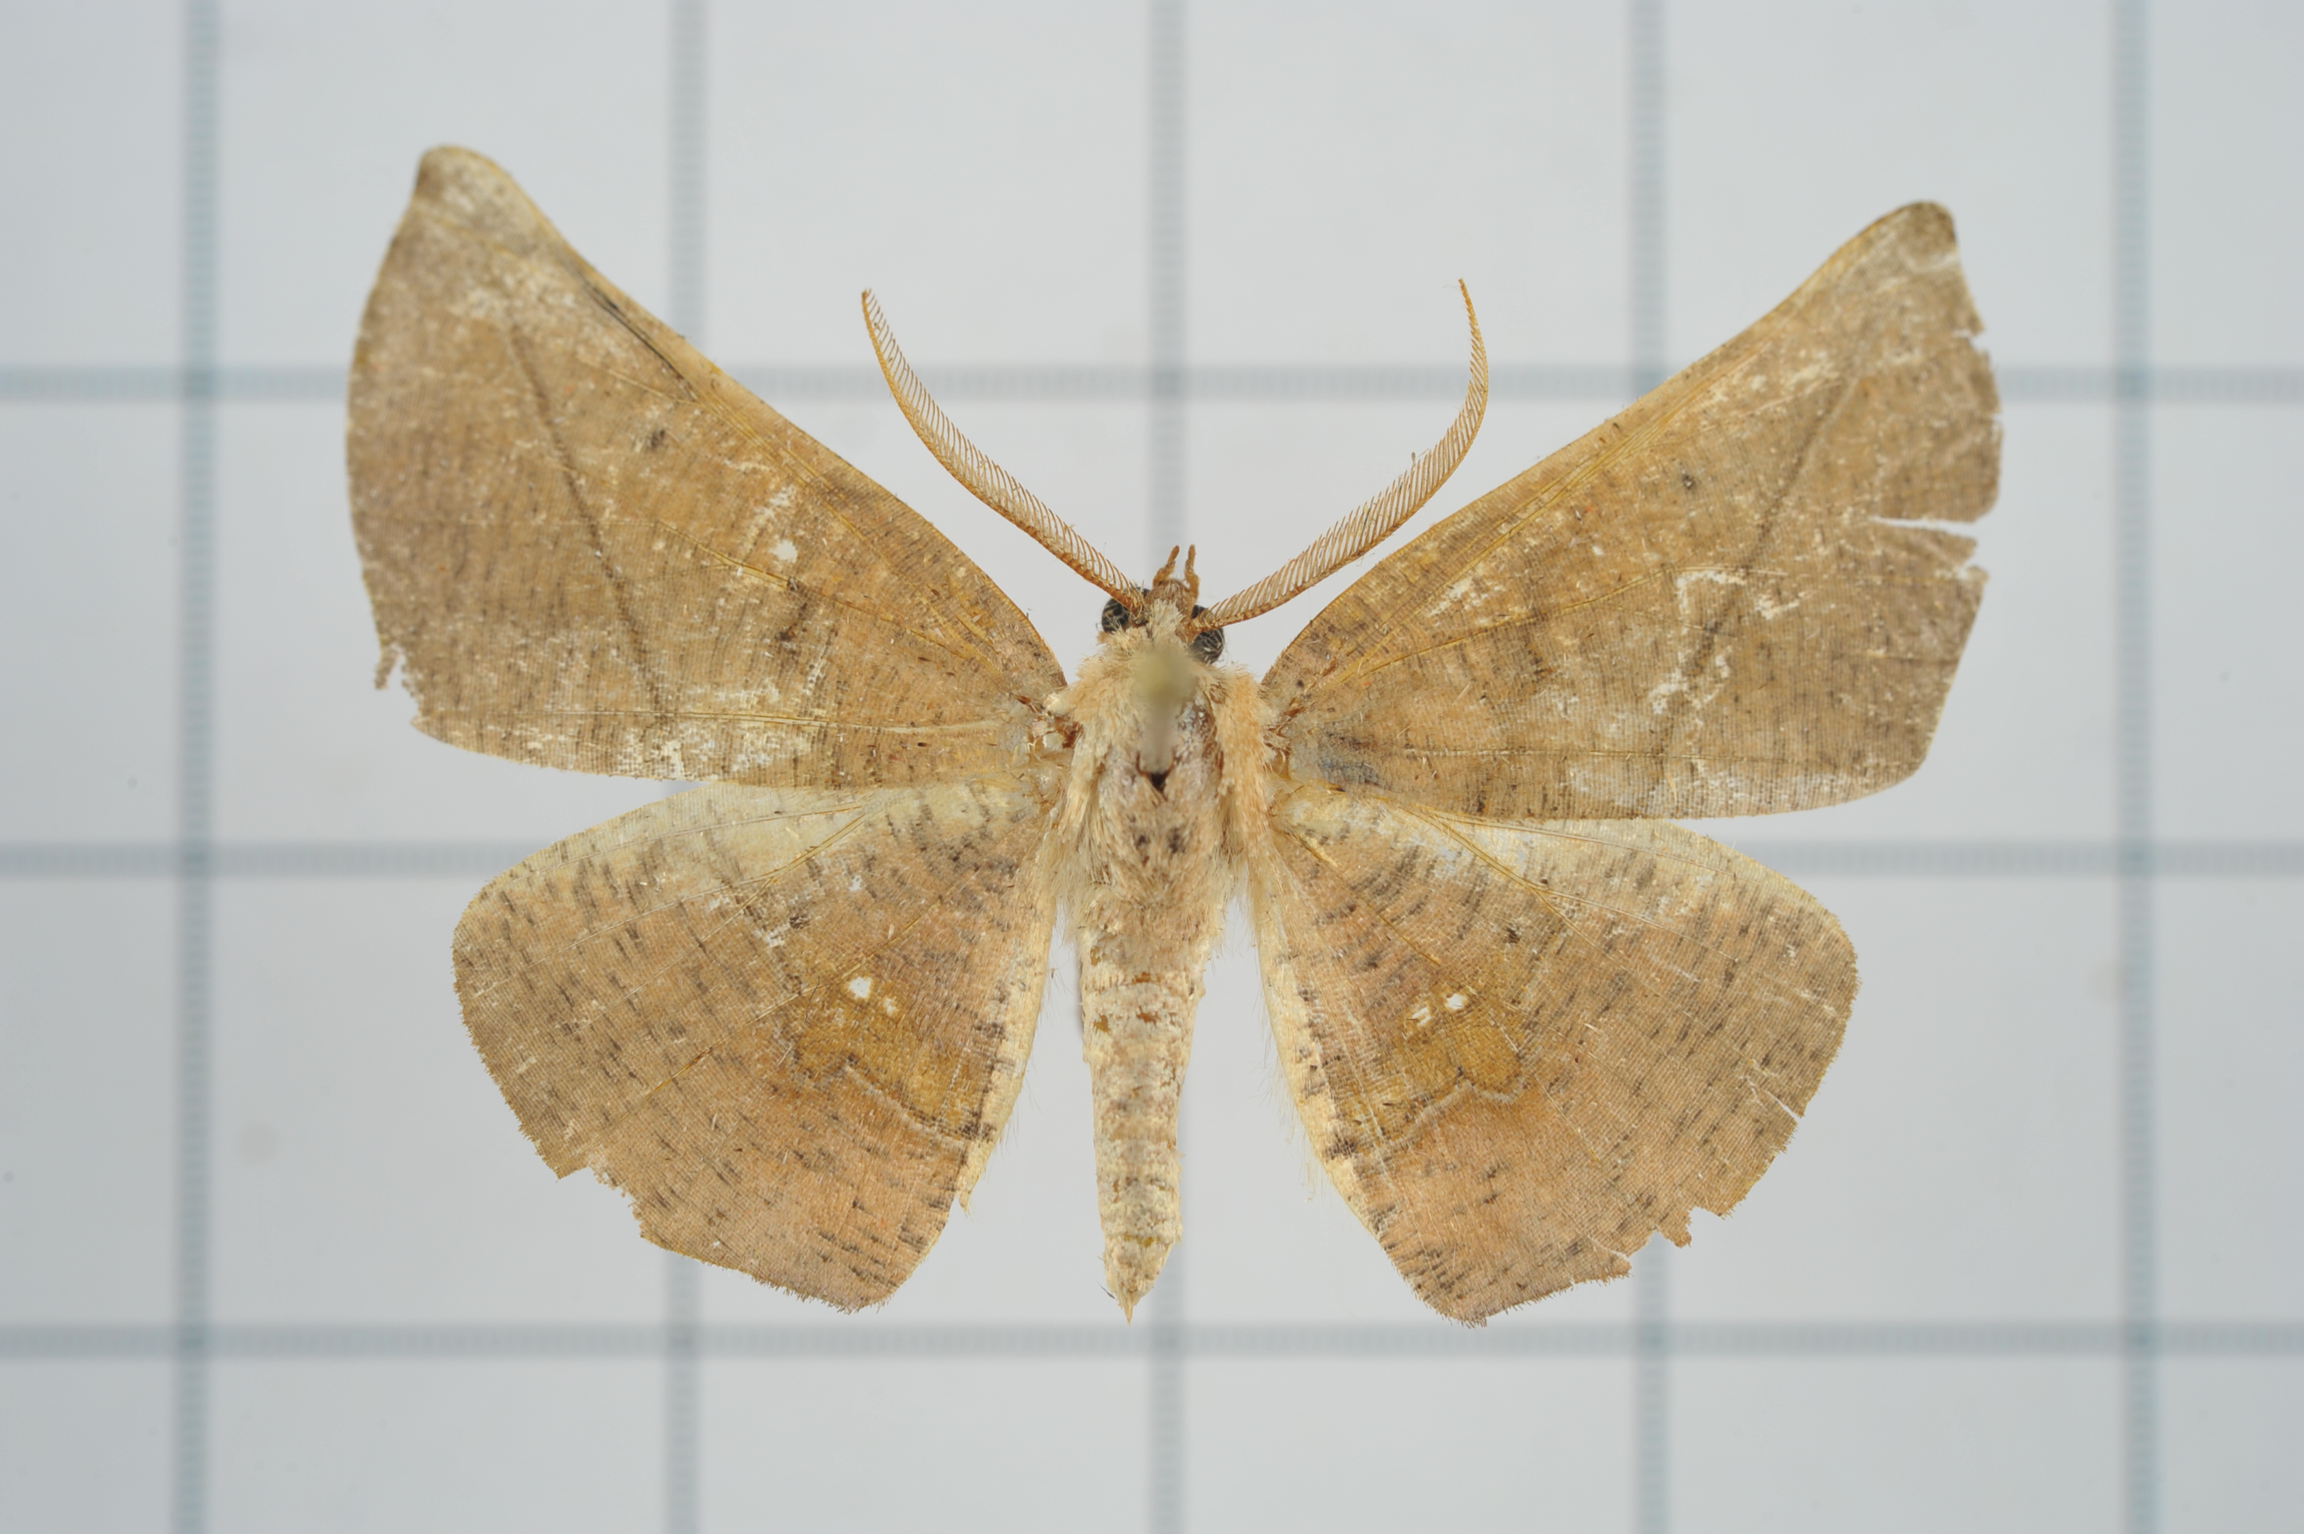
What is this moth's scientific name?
Garaeus apicata formosanus
